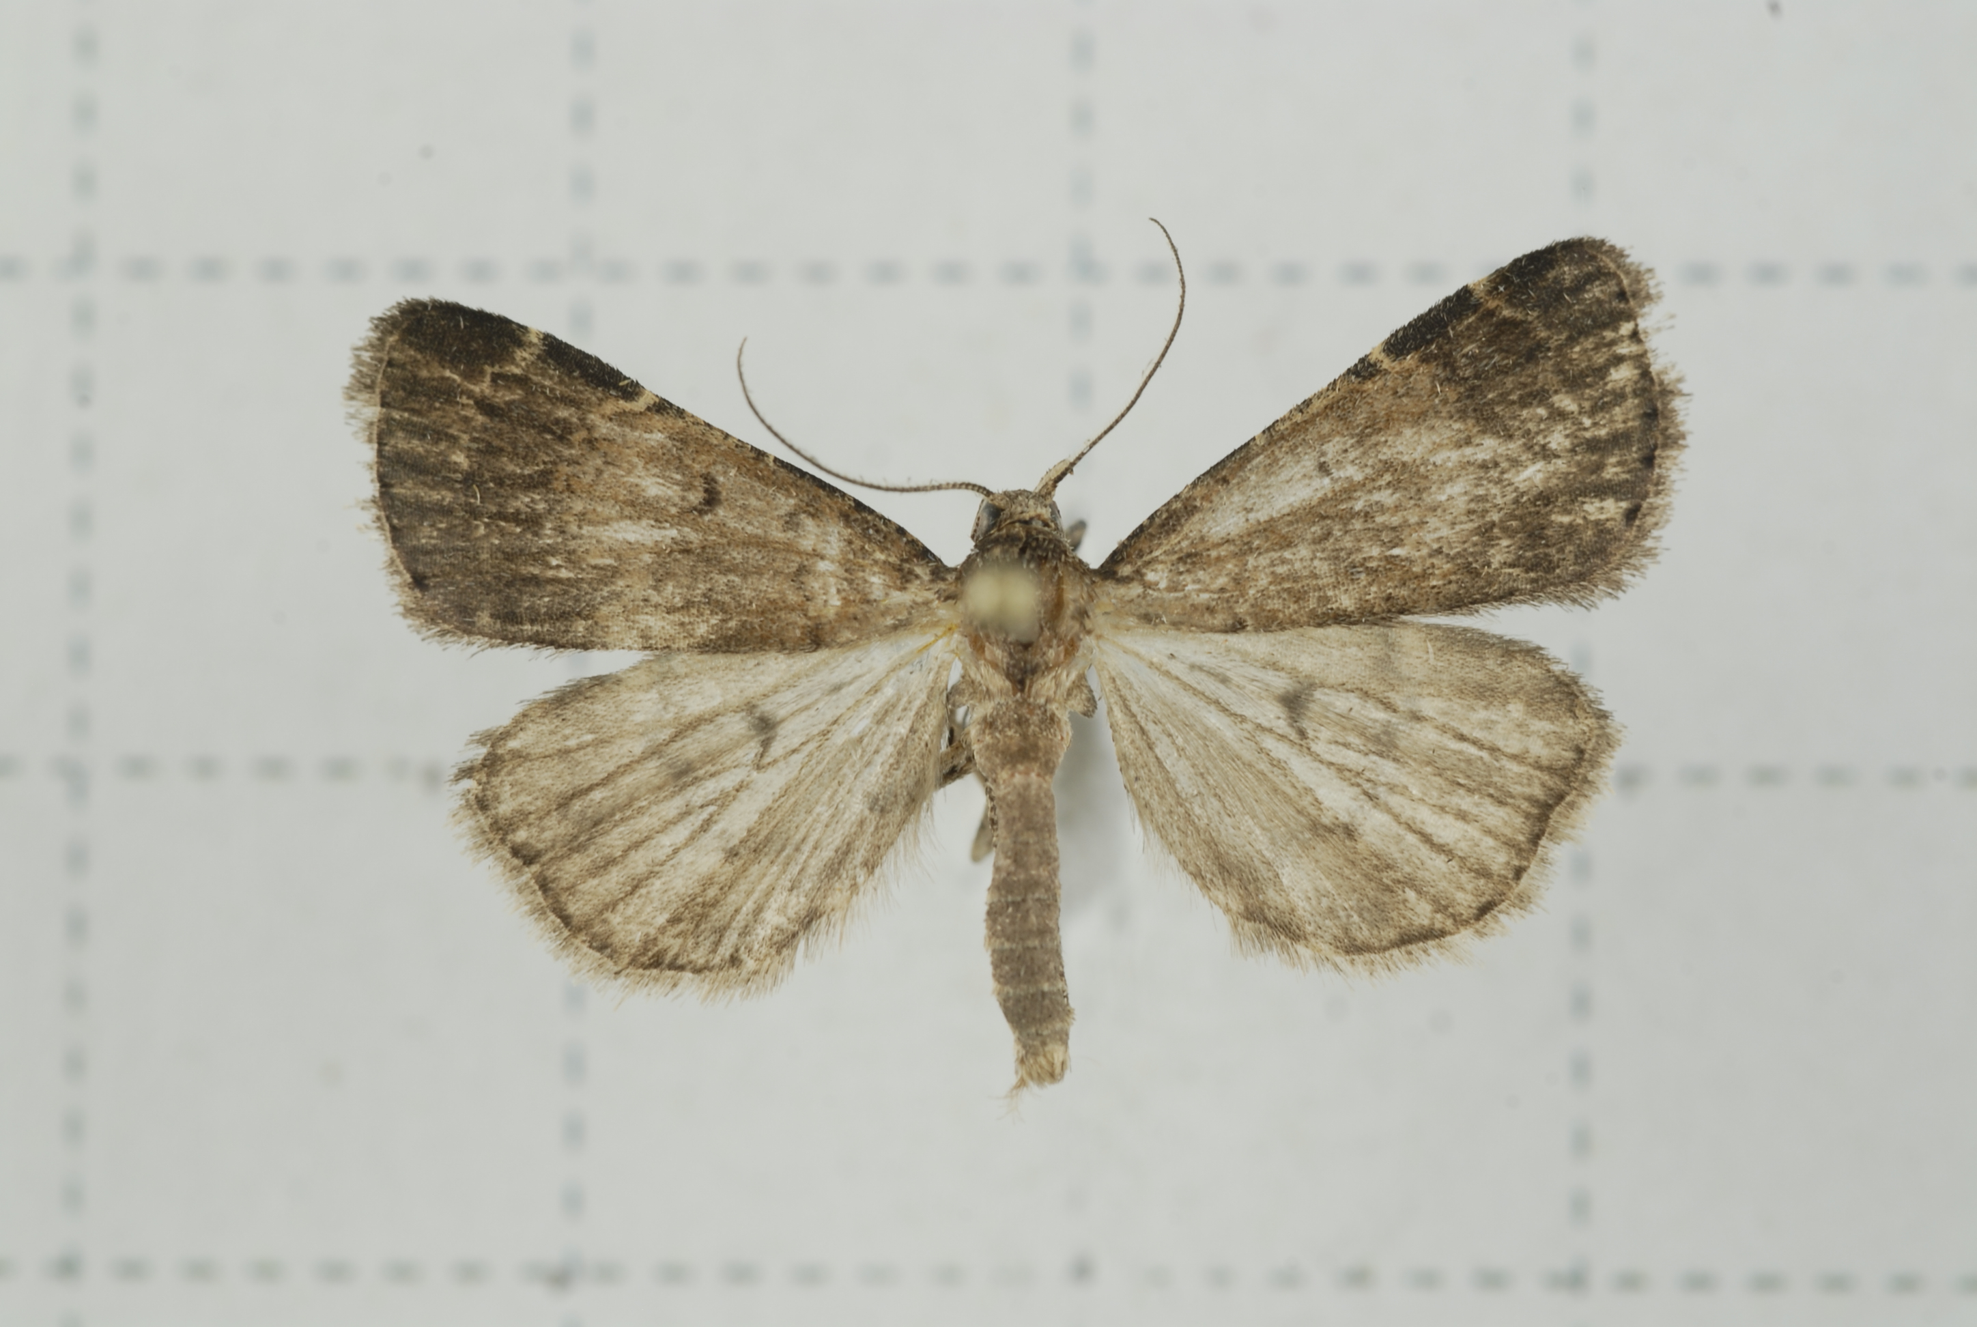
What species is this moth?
Hydrillodes lentalis
